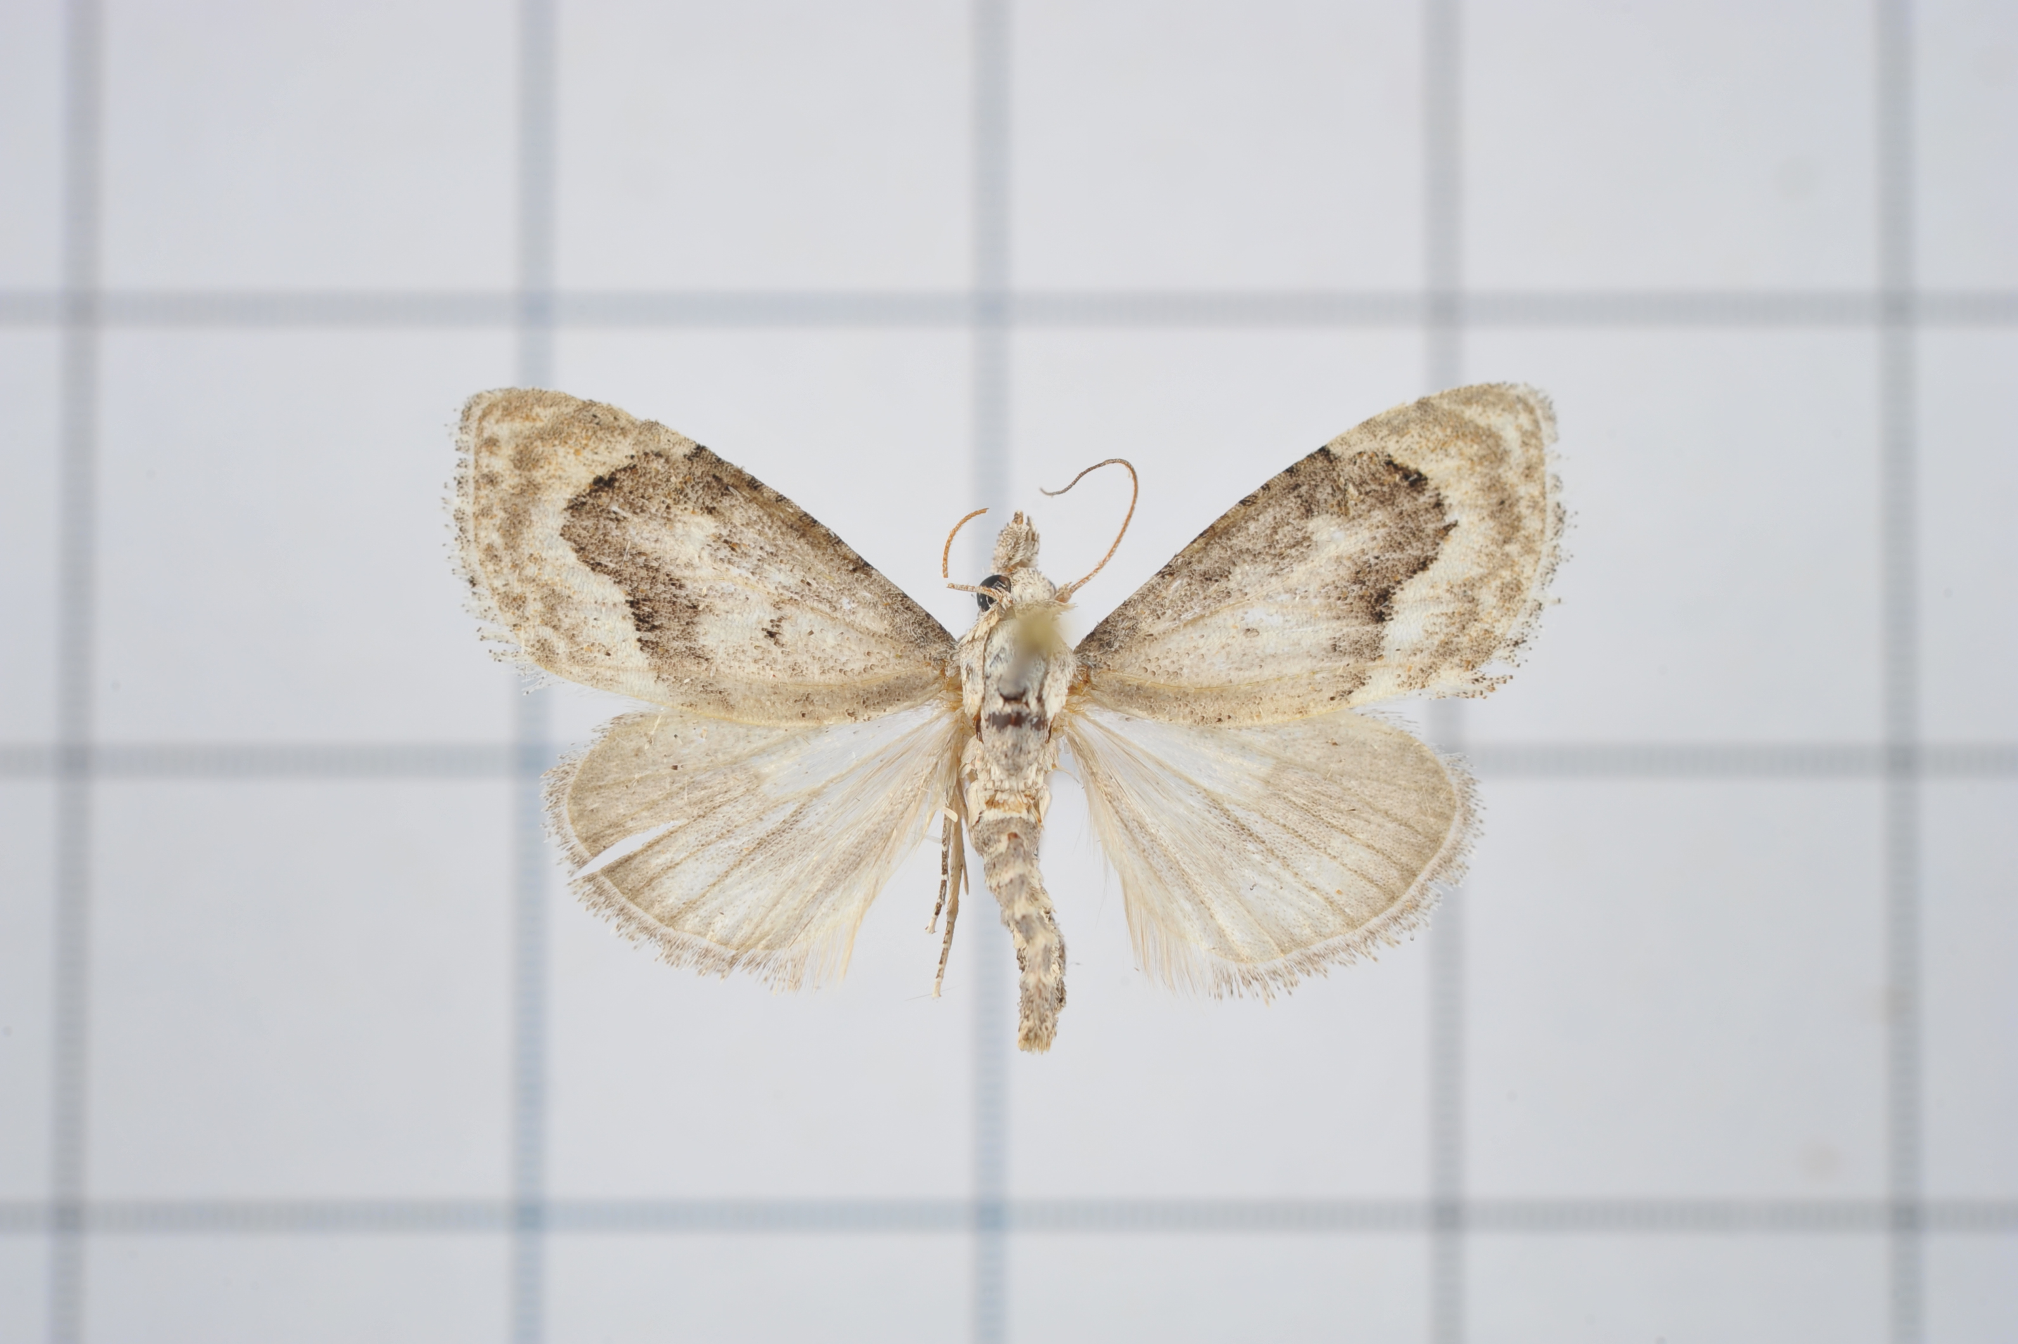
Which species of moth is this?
Nola fasciata
